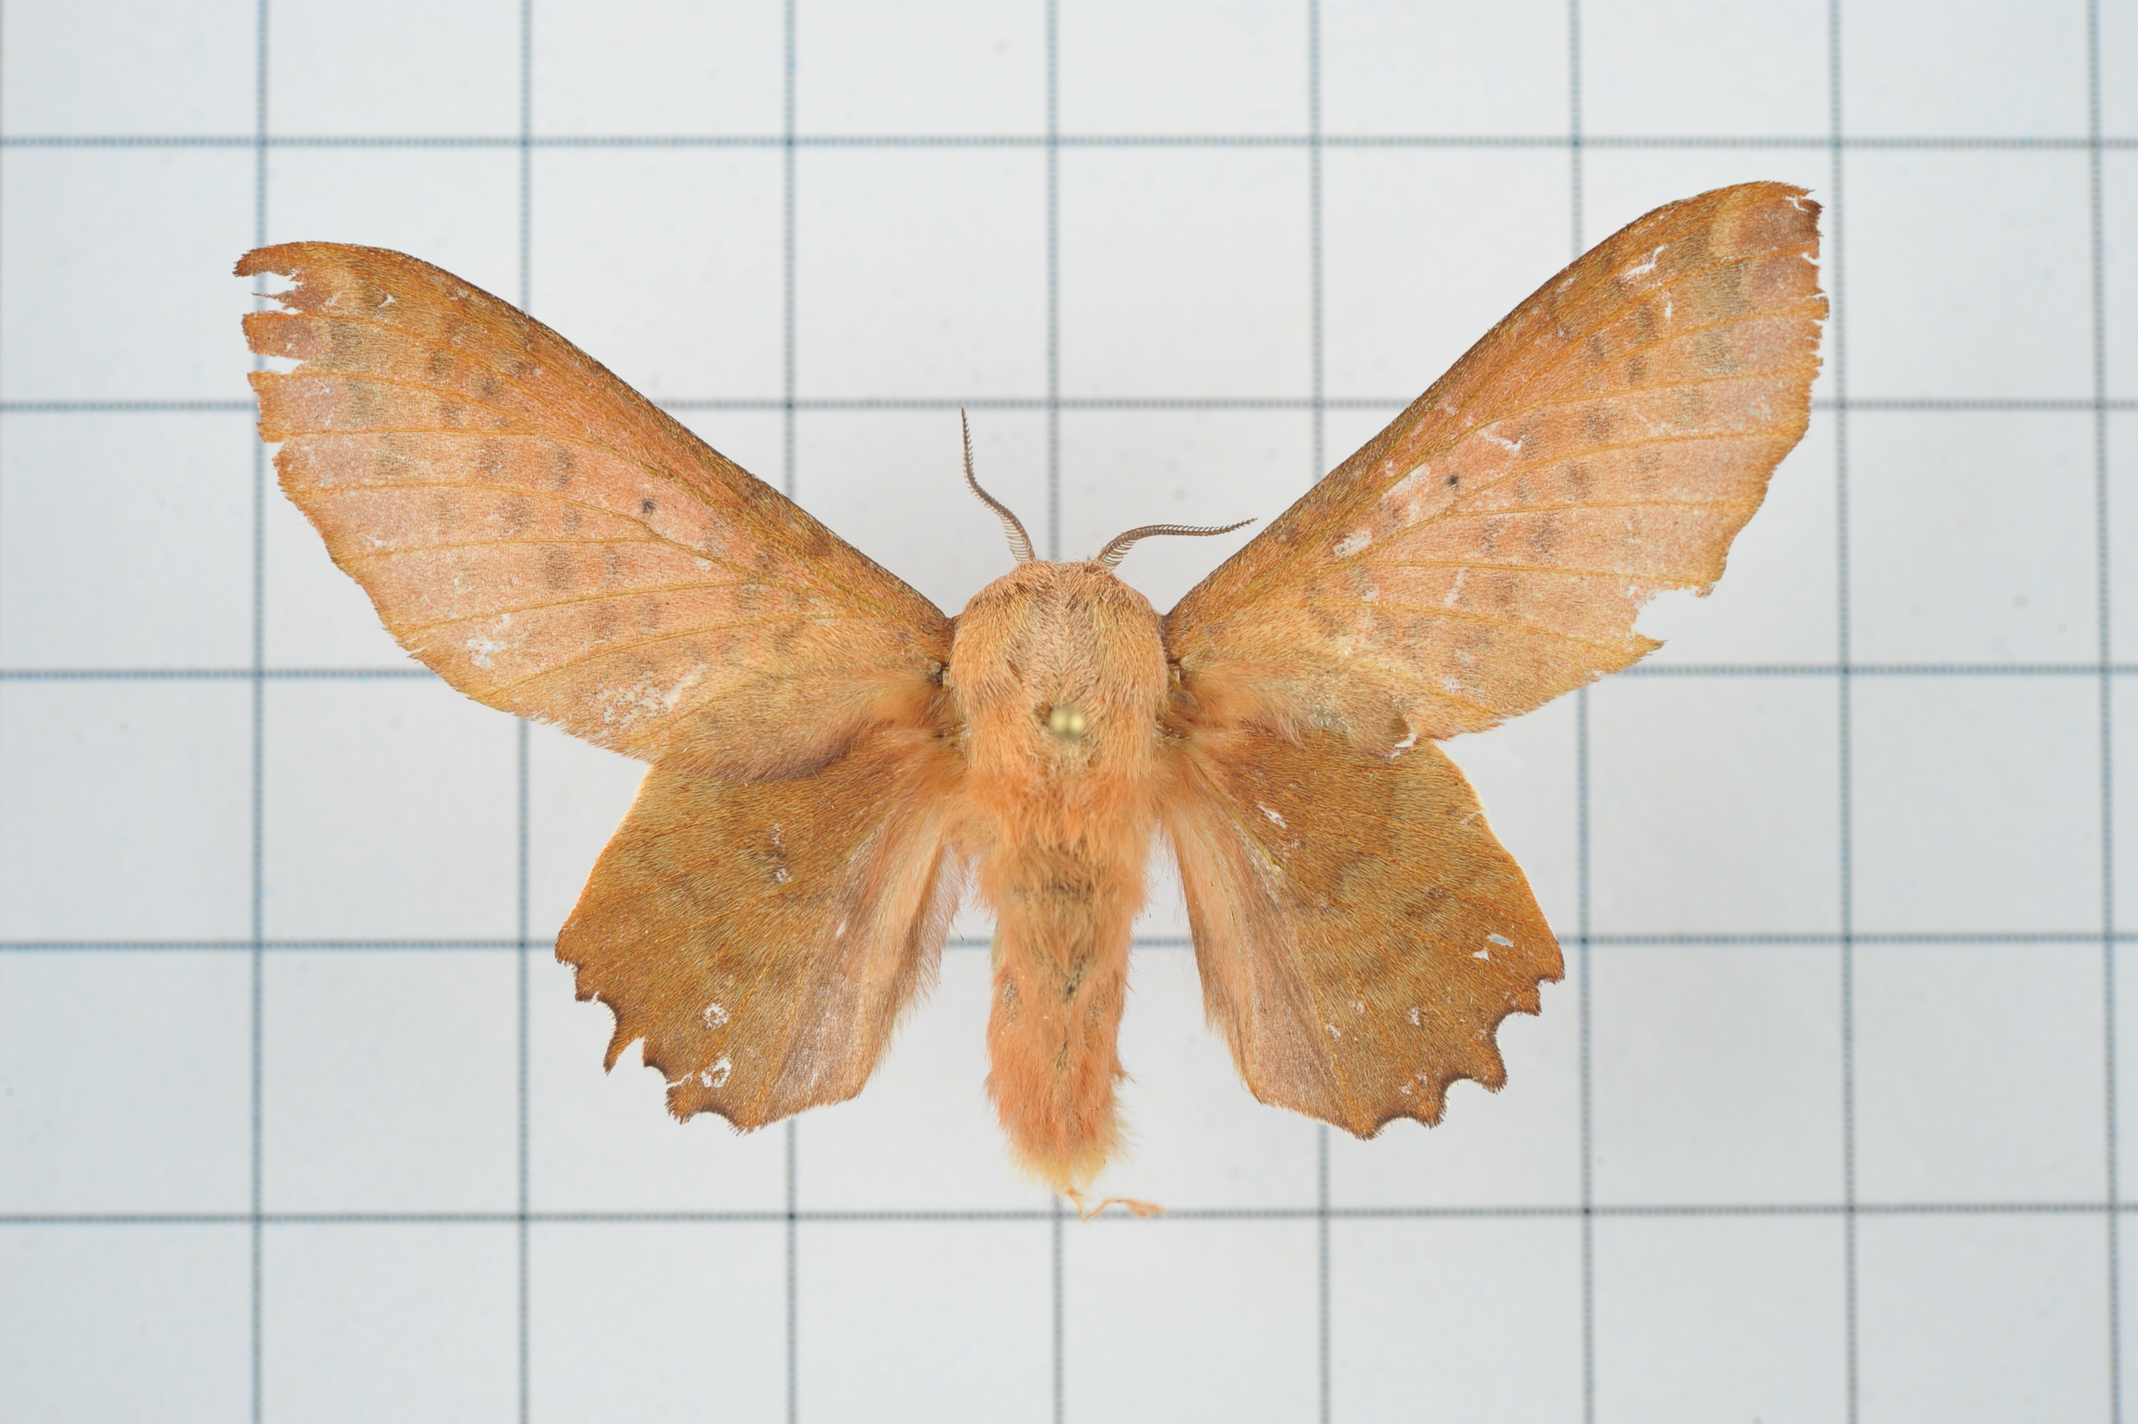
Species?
Paradoxopla sinuata taiwana
